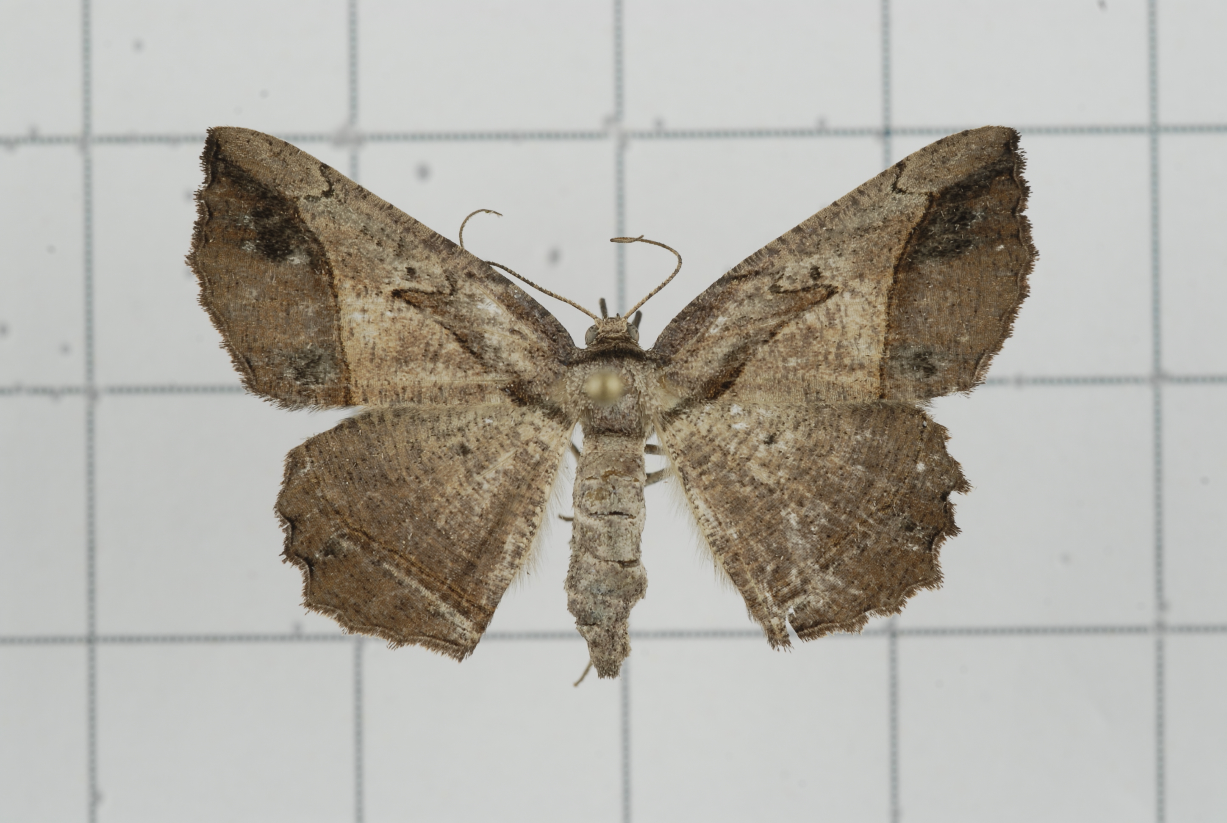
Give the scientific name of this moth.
Menophra taiwana
